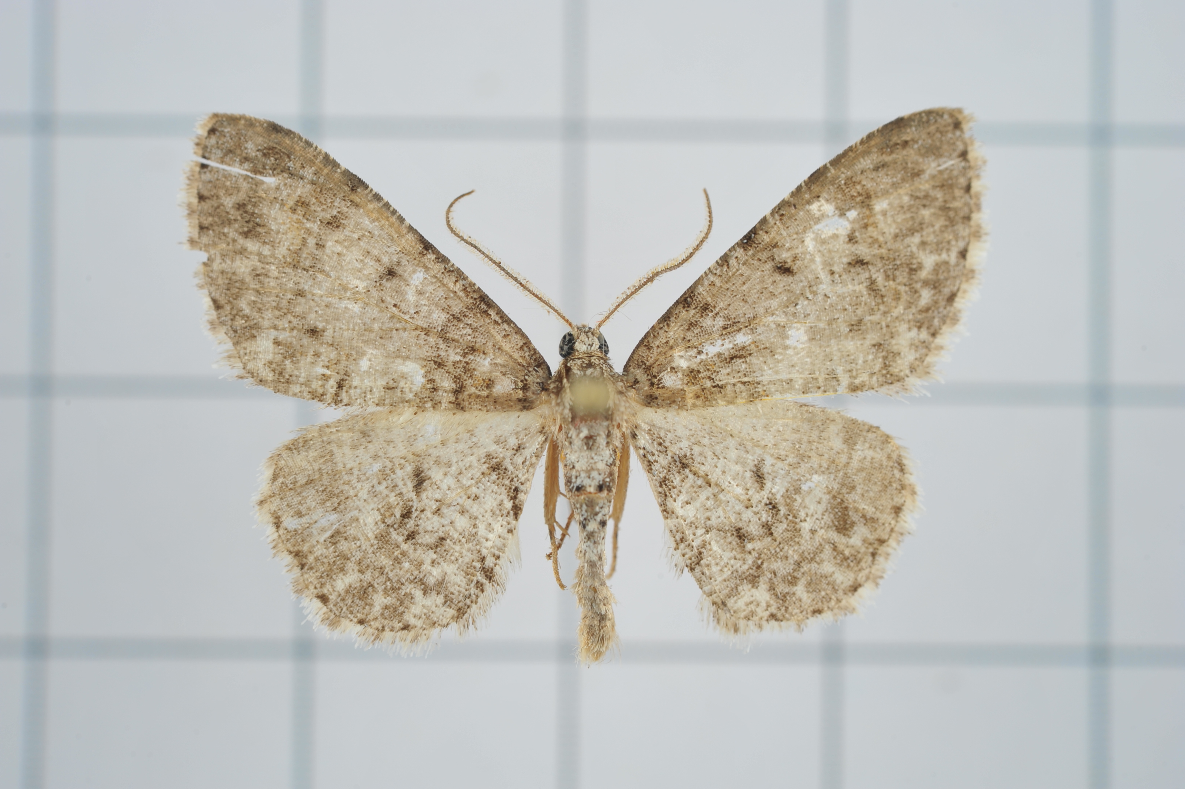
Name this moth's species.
Aethalura duplicata
